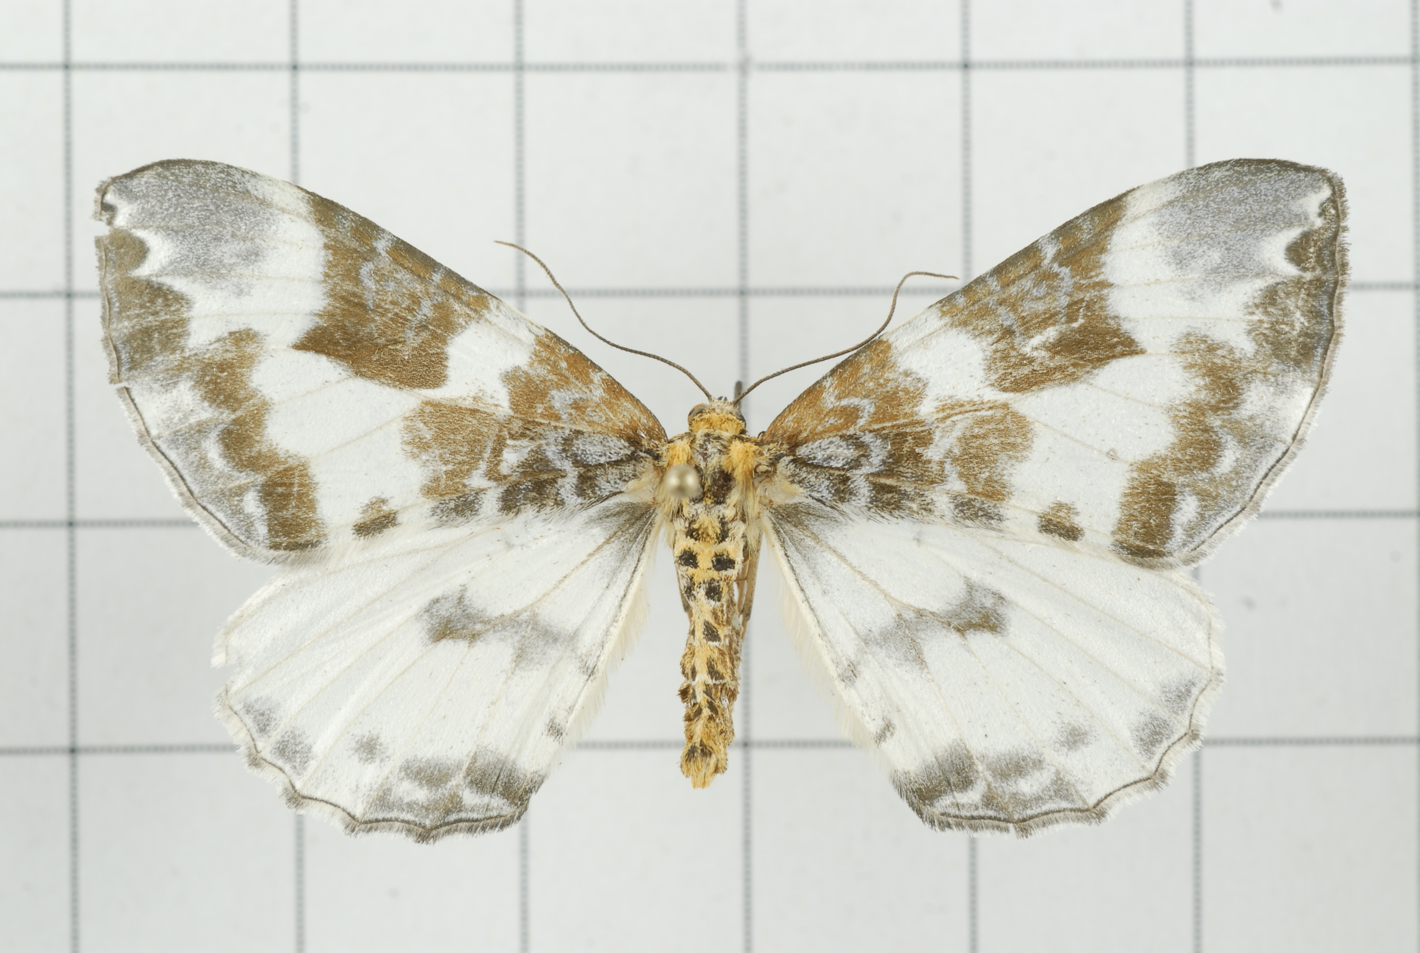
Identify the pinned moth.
Callabraxas fabiolaria candida
